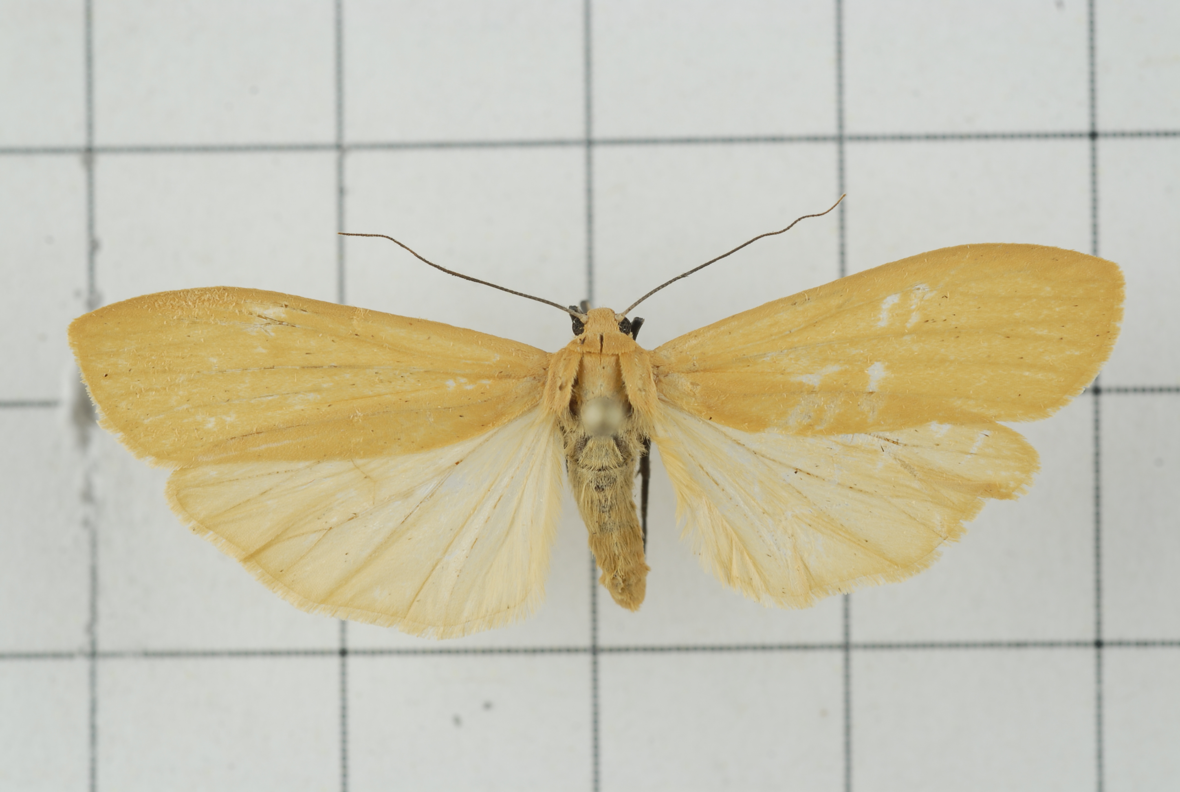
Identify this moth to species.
Katha magnata magnata
